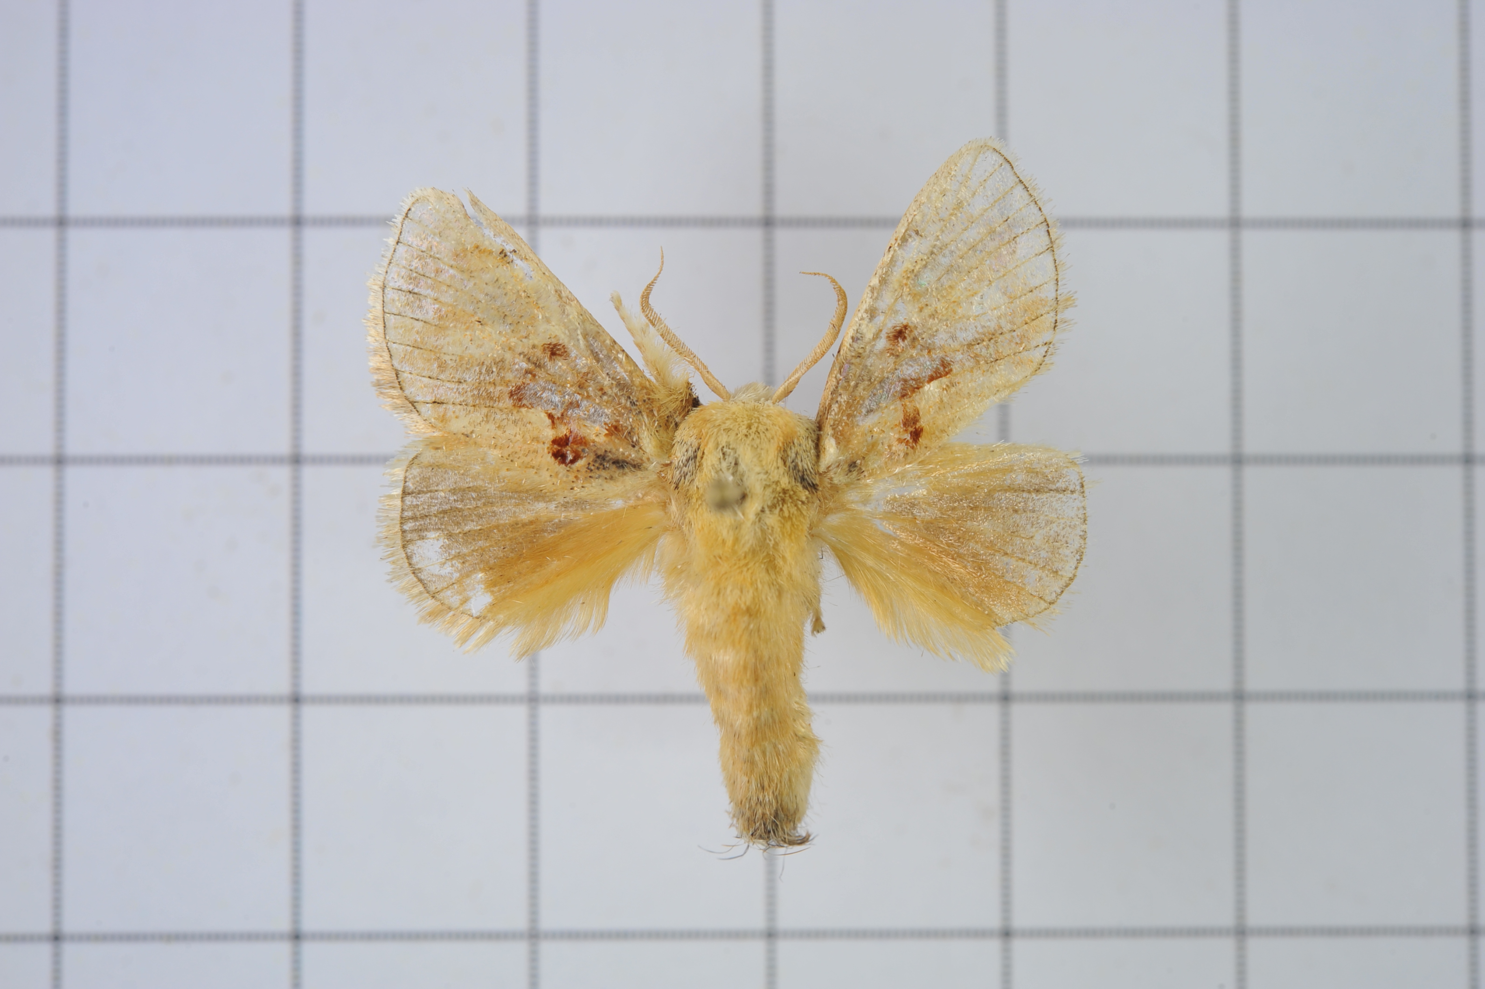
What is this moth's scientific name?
Chalcoscelides castaneipars
